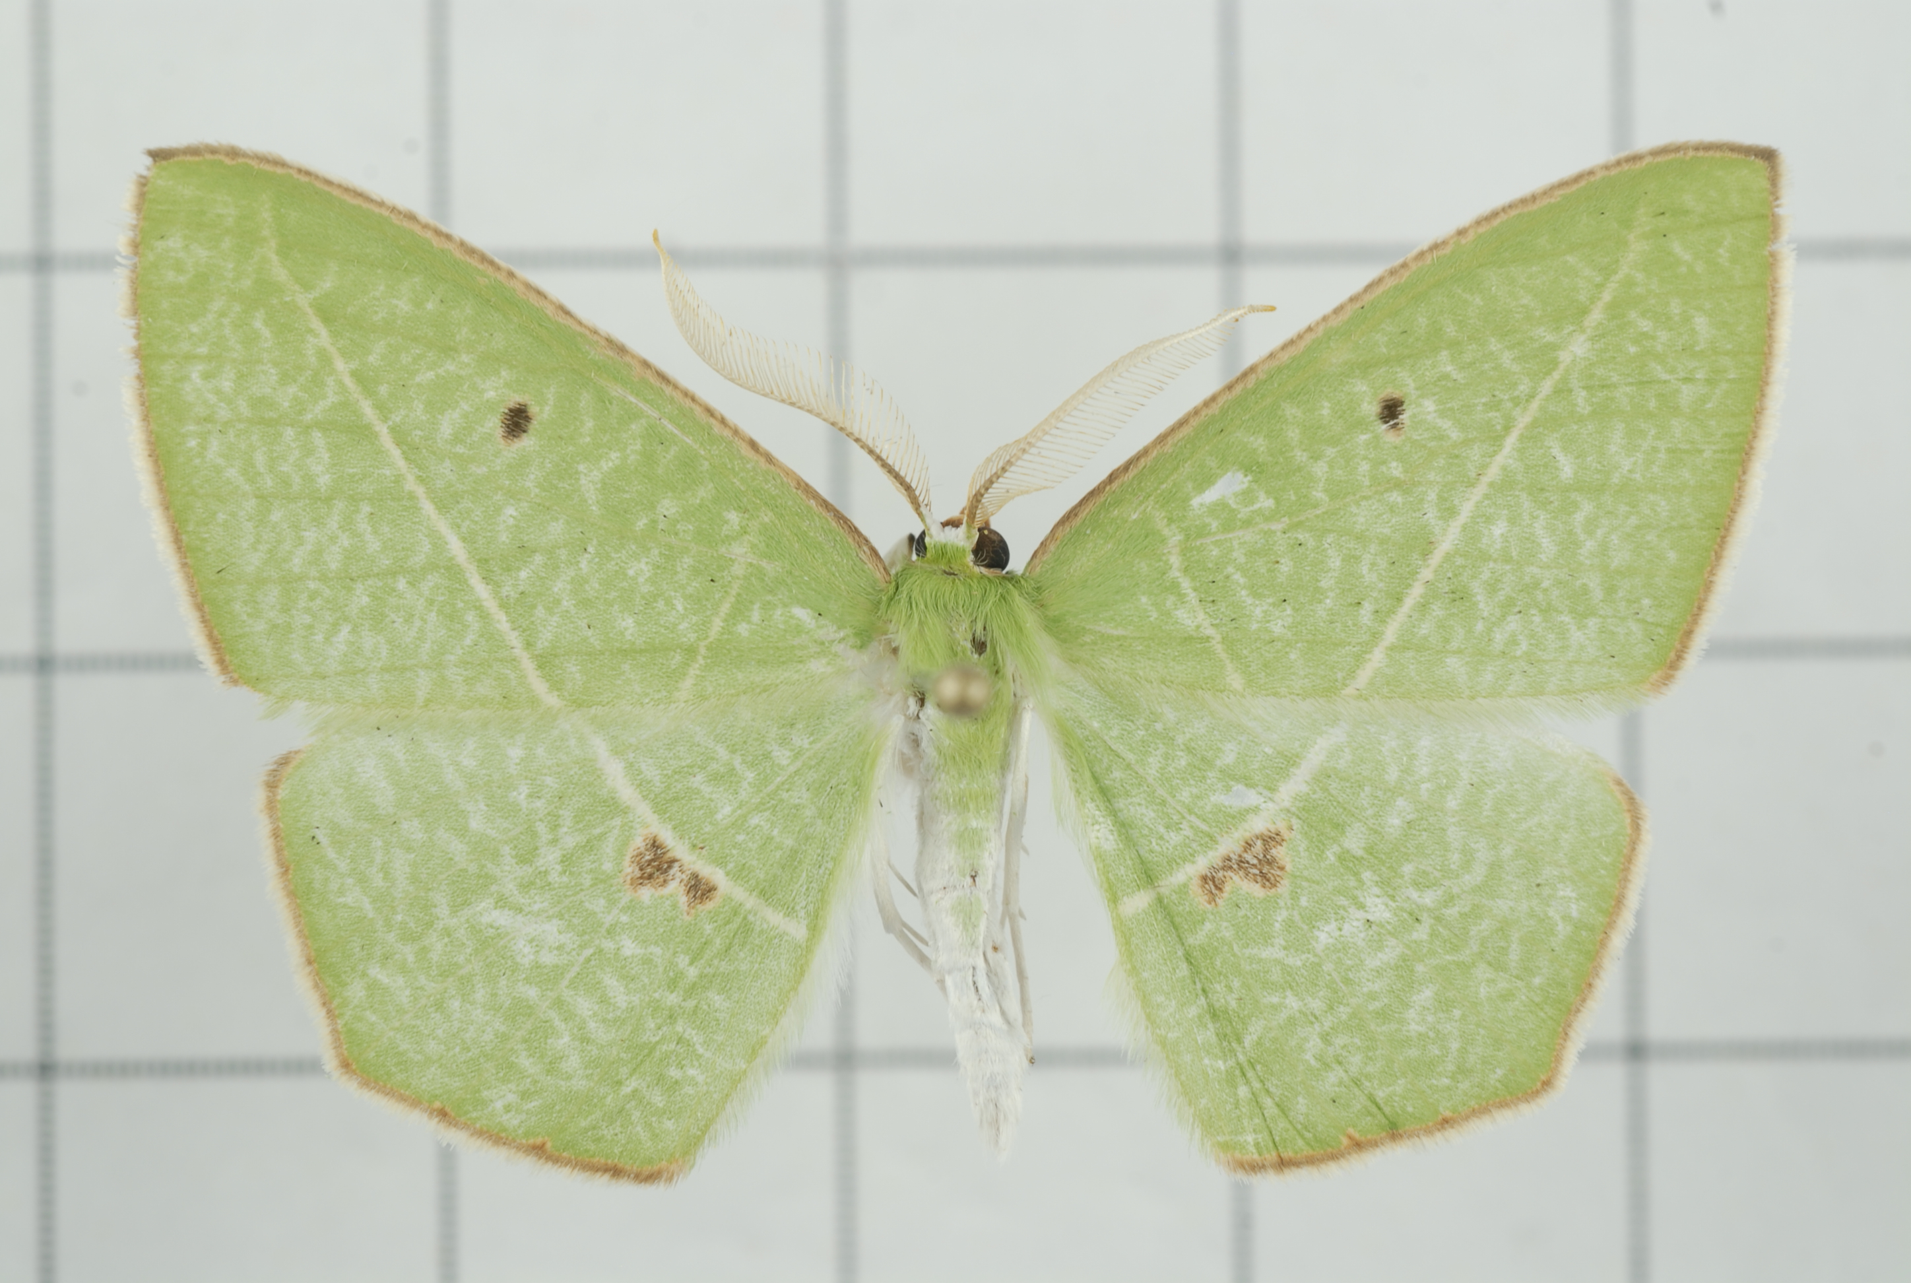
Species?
Tanaoctenia haliaria
